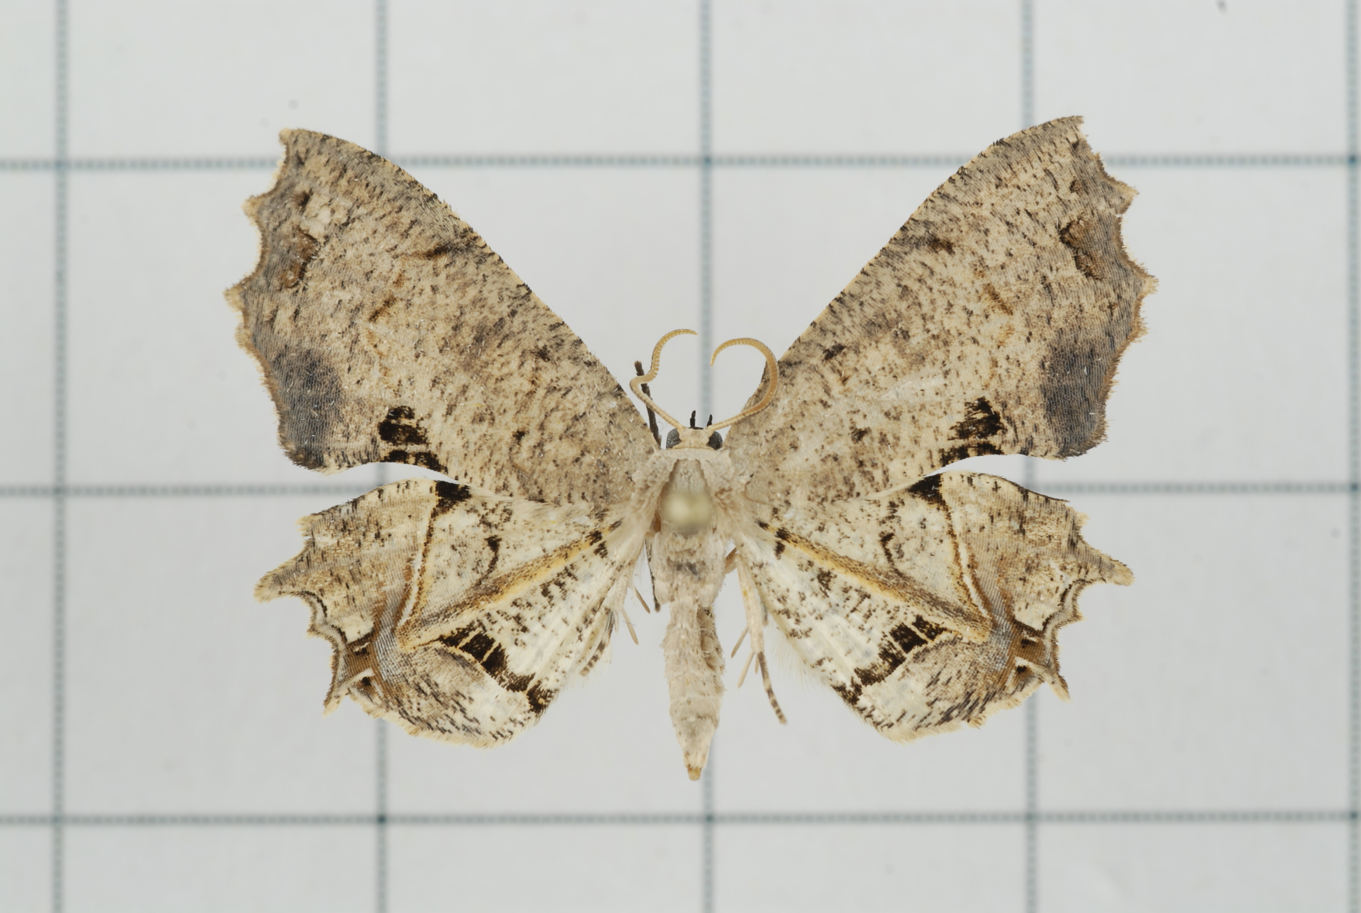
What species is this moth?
Dysaethria flavistriga
